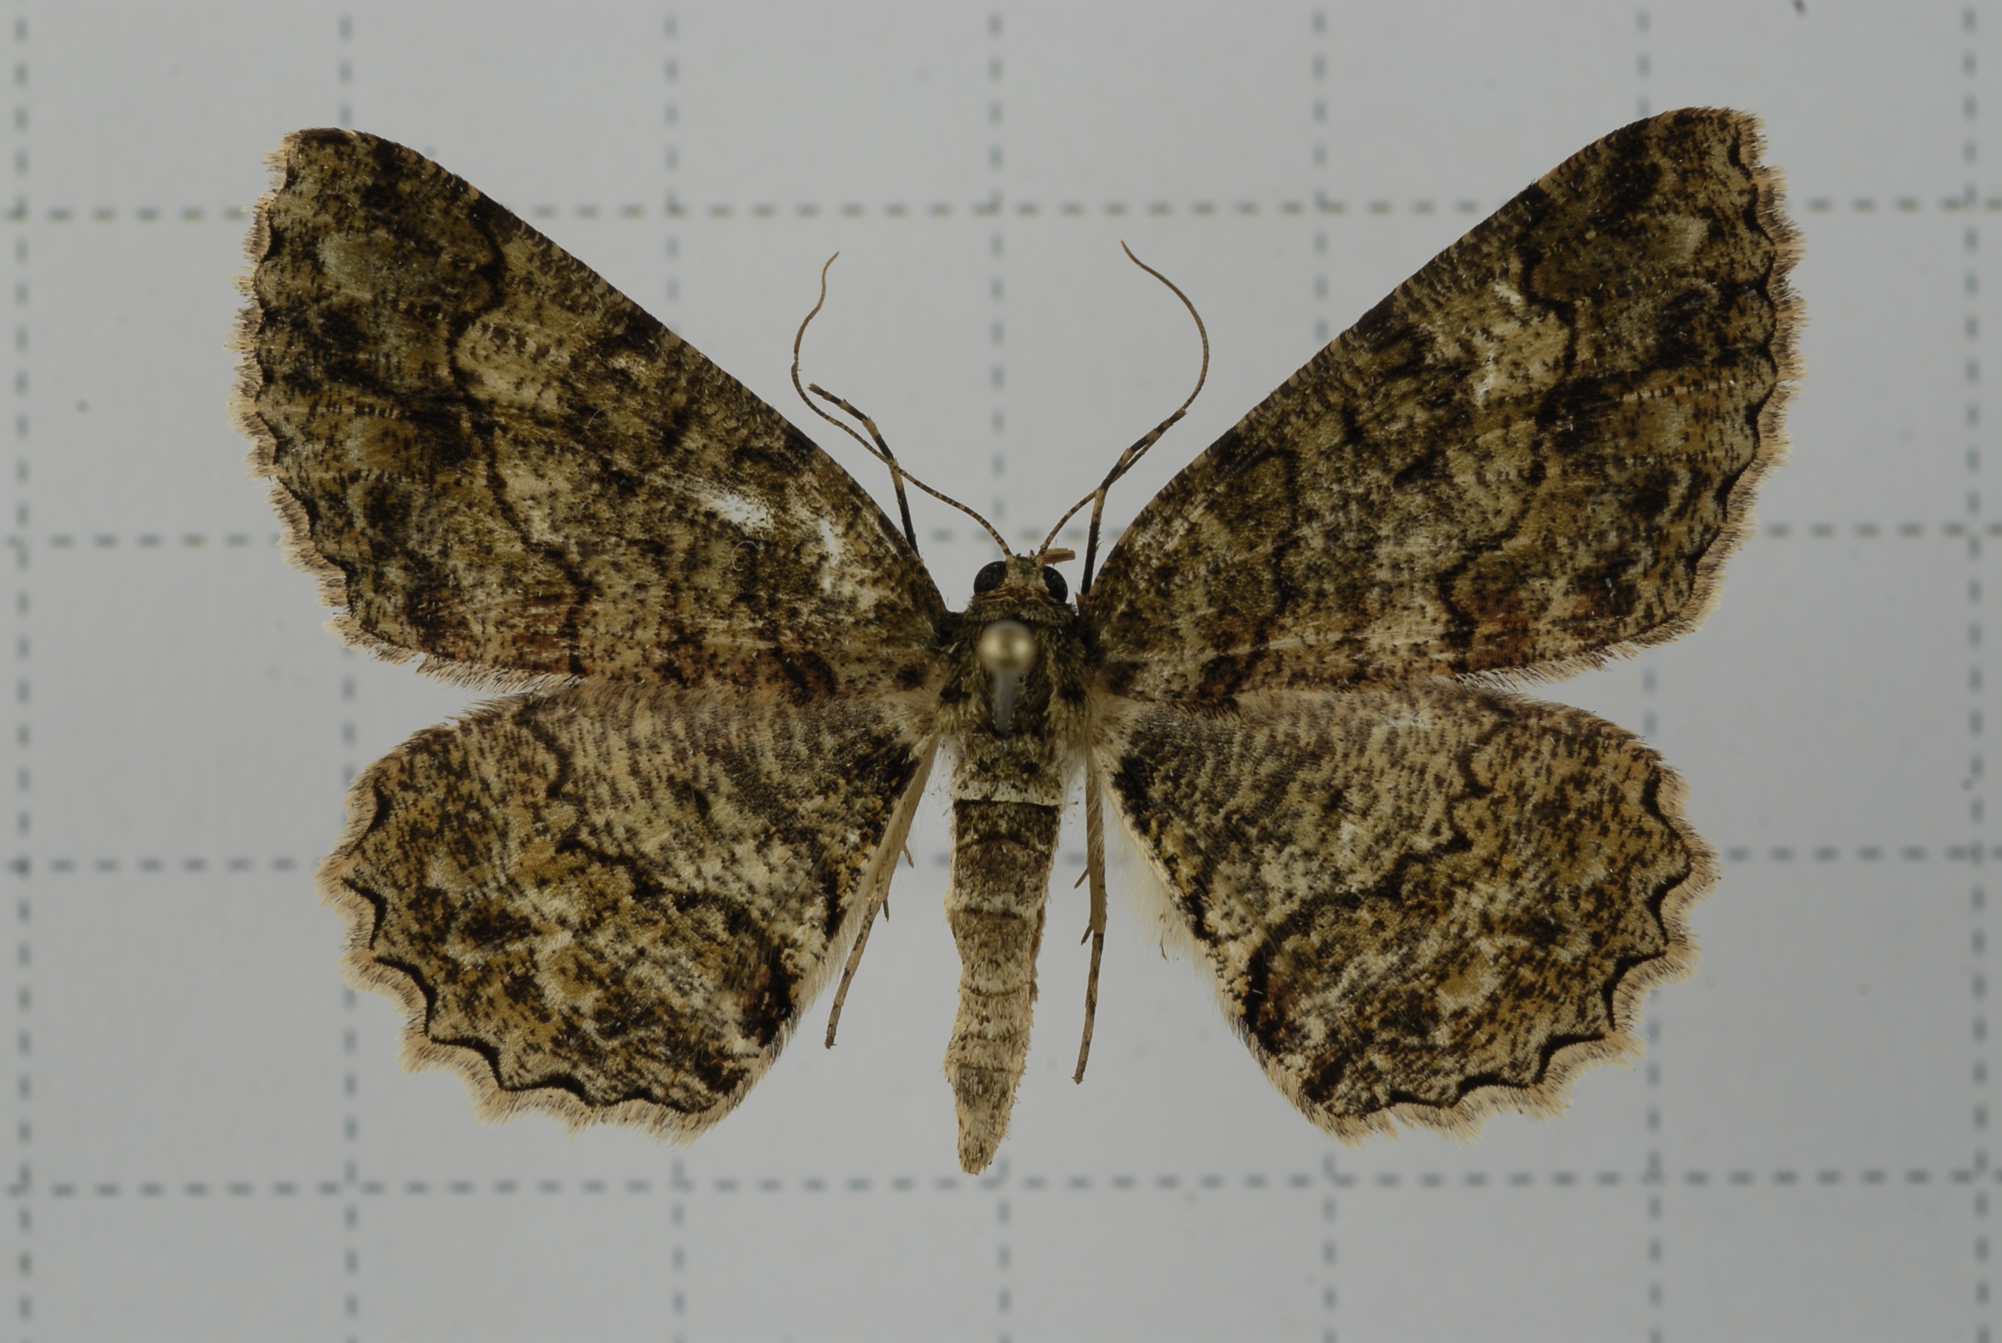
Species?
Paradarisa chloauges chloauges
